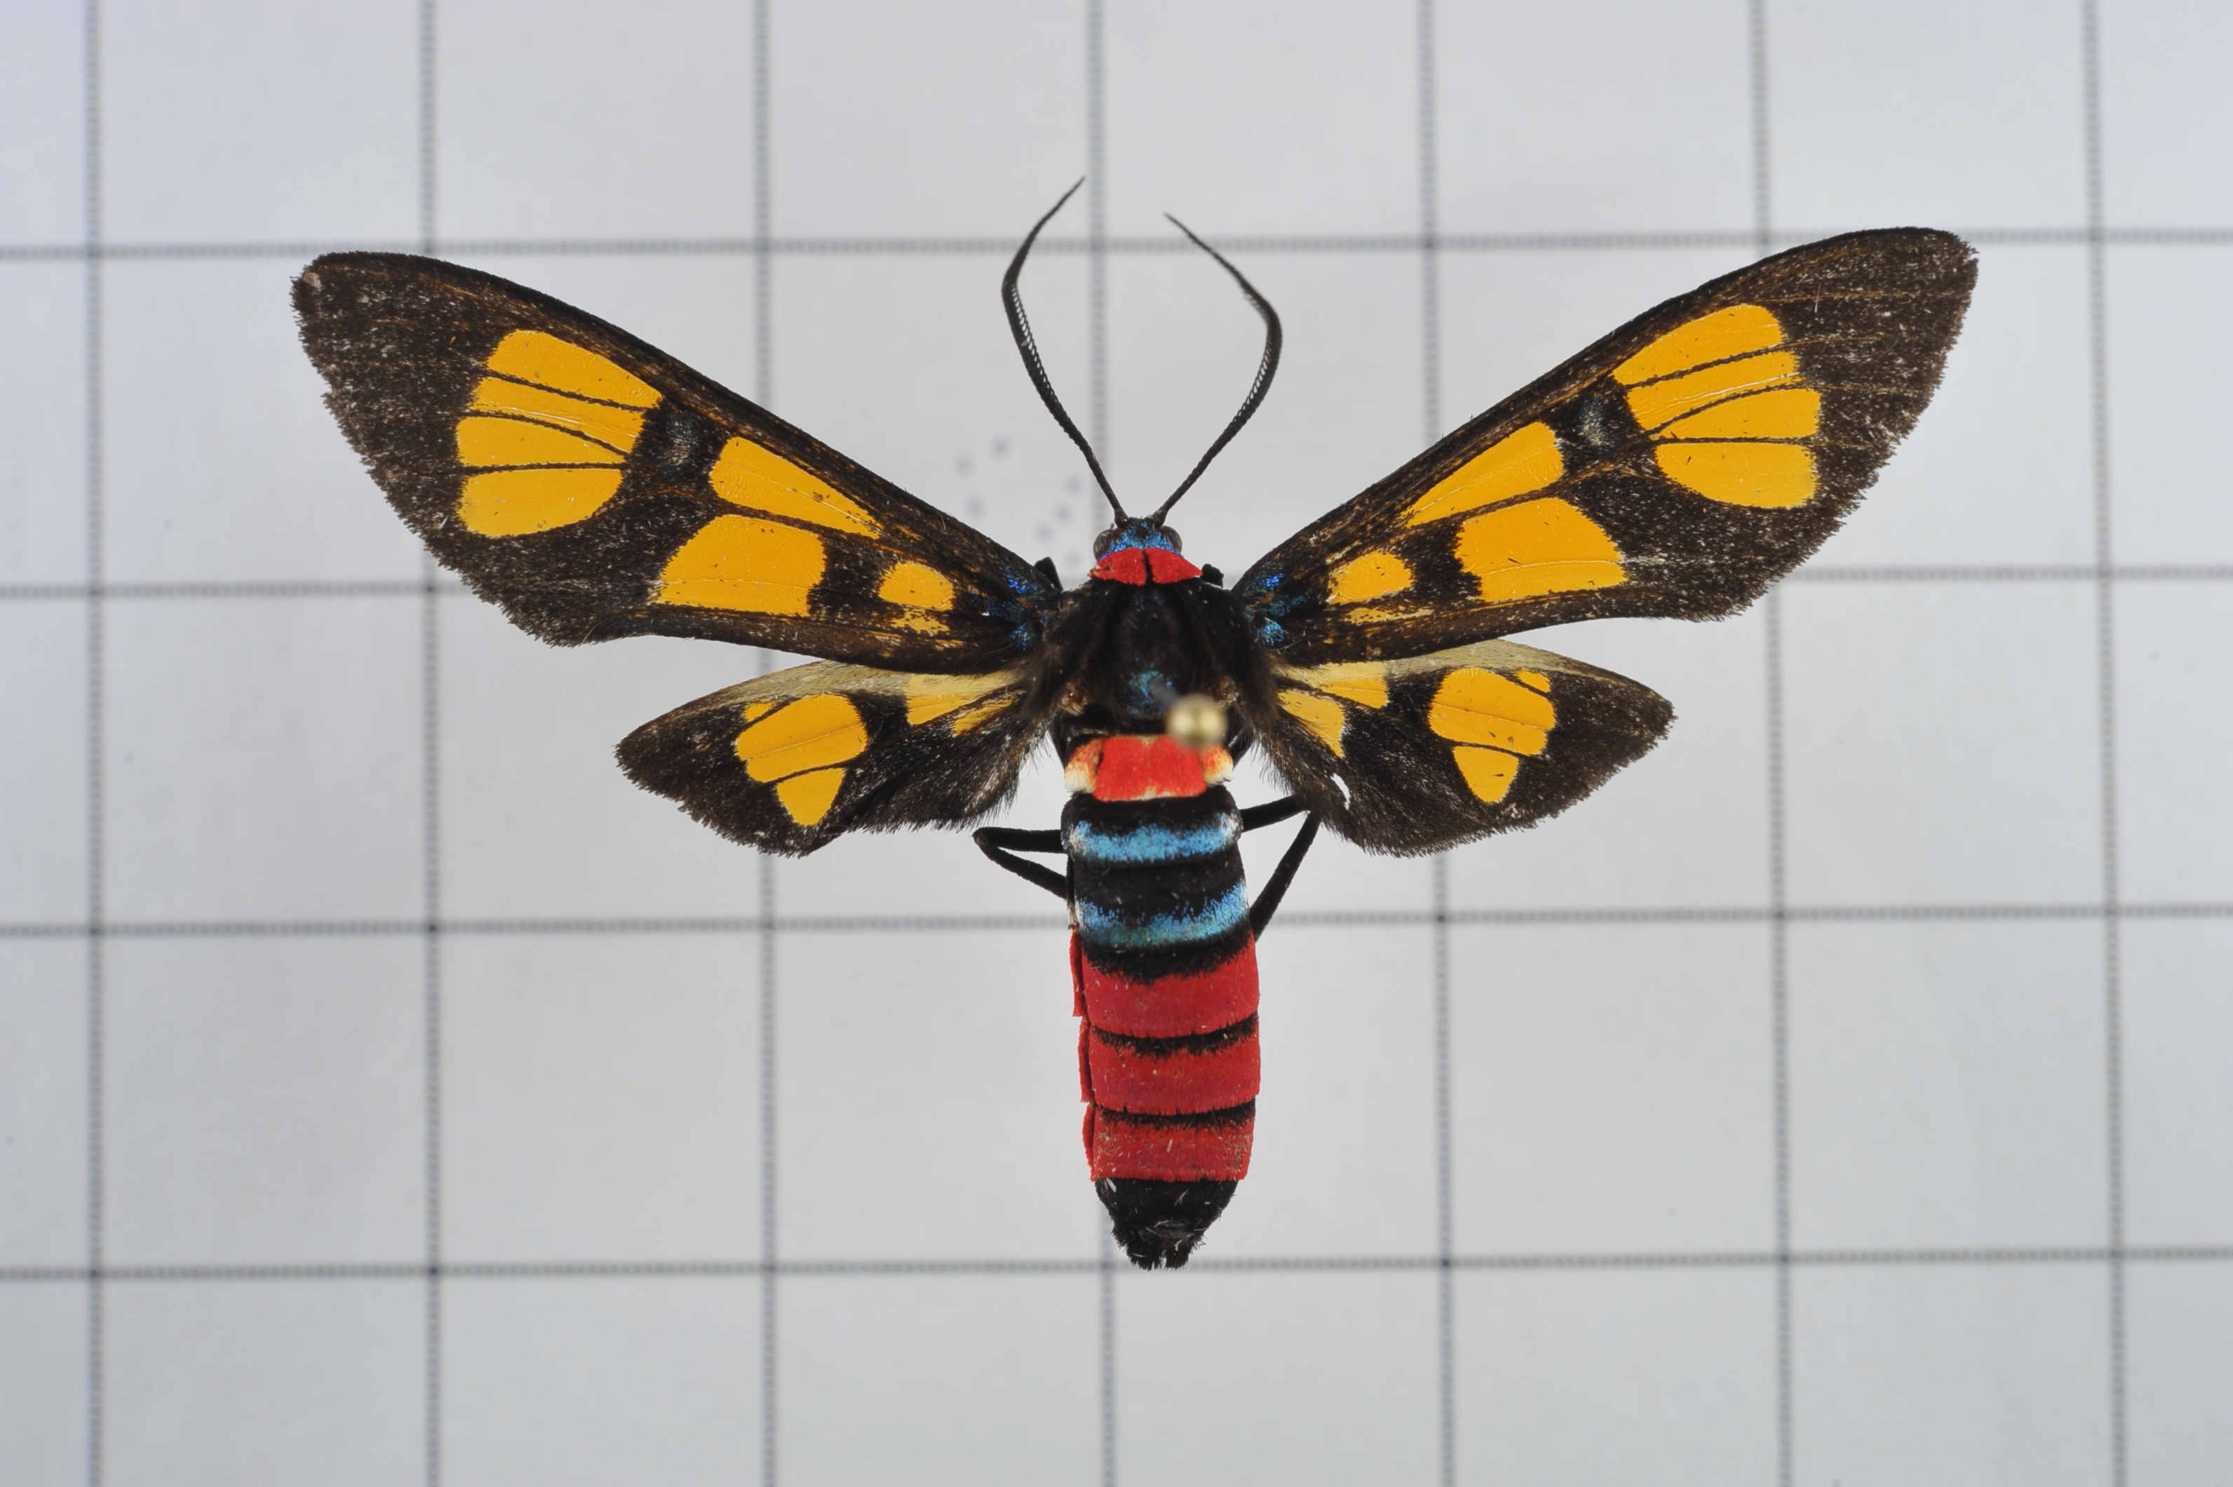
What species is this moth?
Euchromia elegantissima
